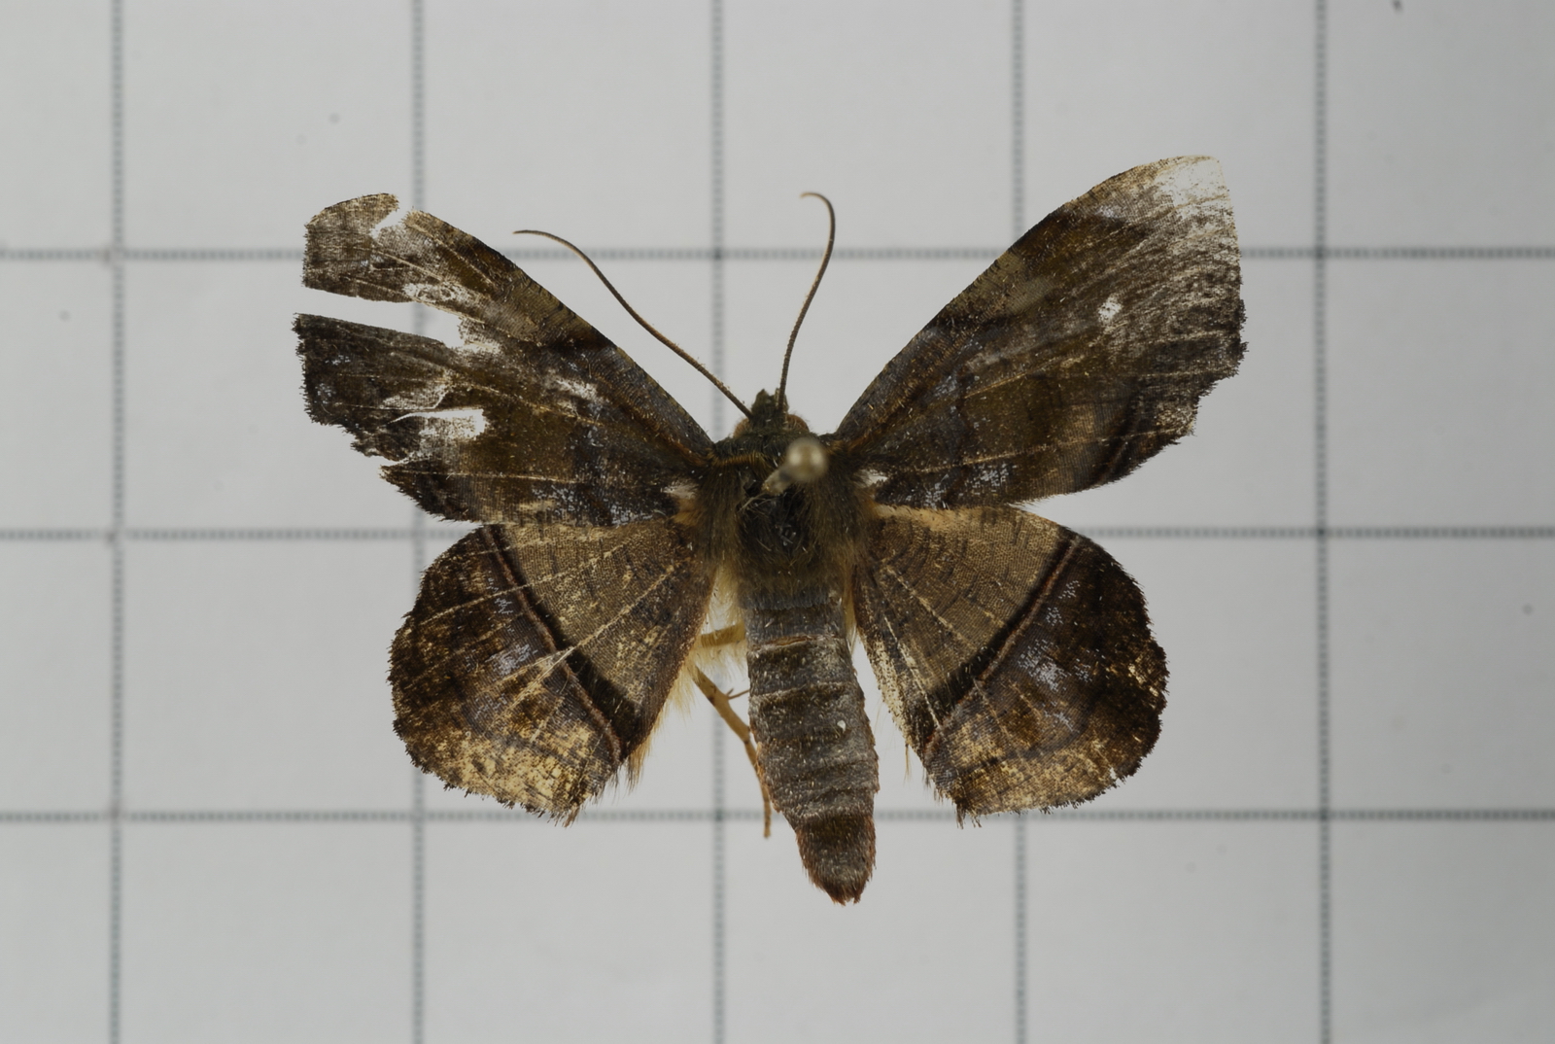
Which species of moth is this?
Fascellina subsignata
